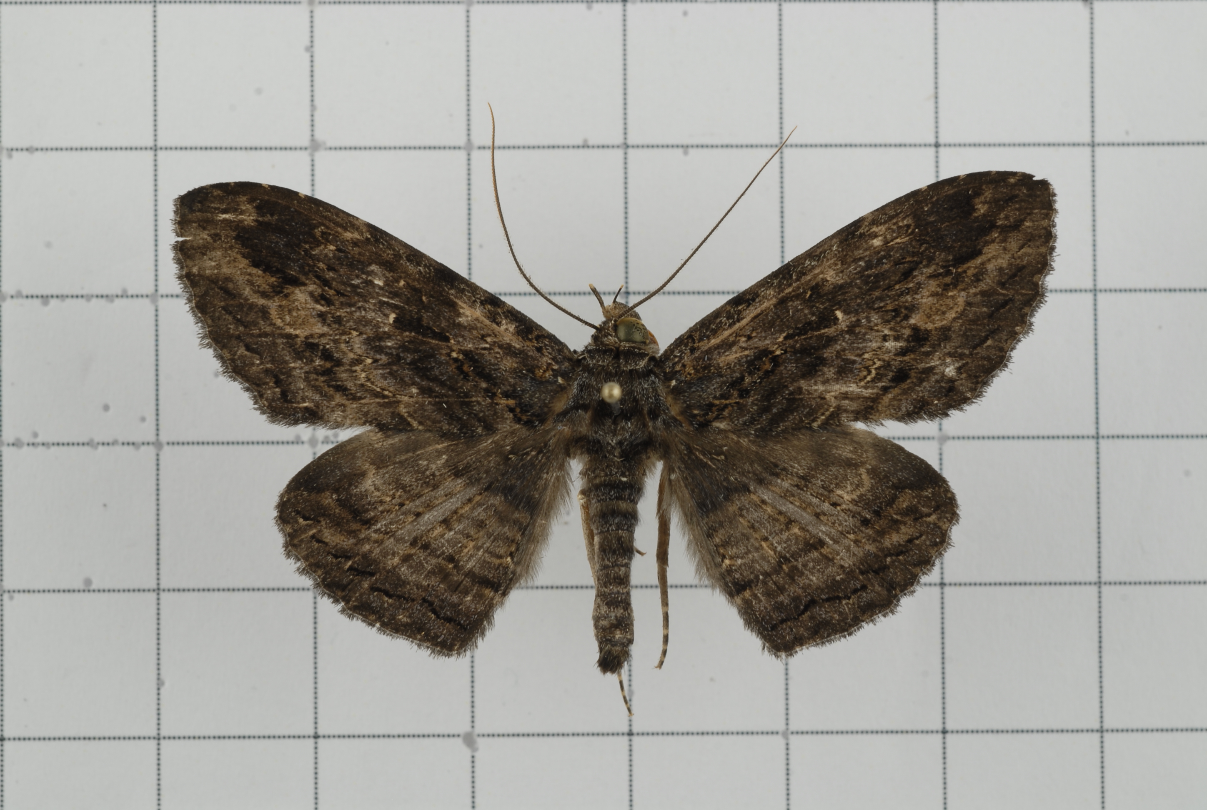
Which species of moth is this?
Anisoneura salebrosa
